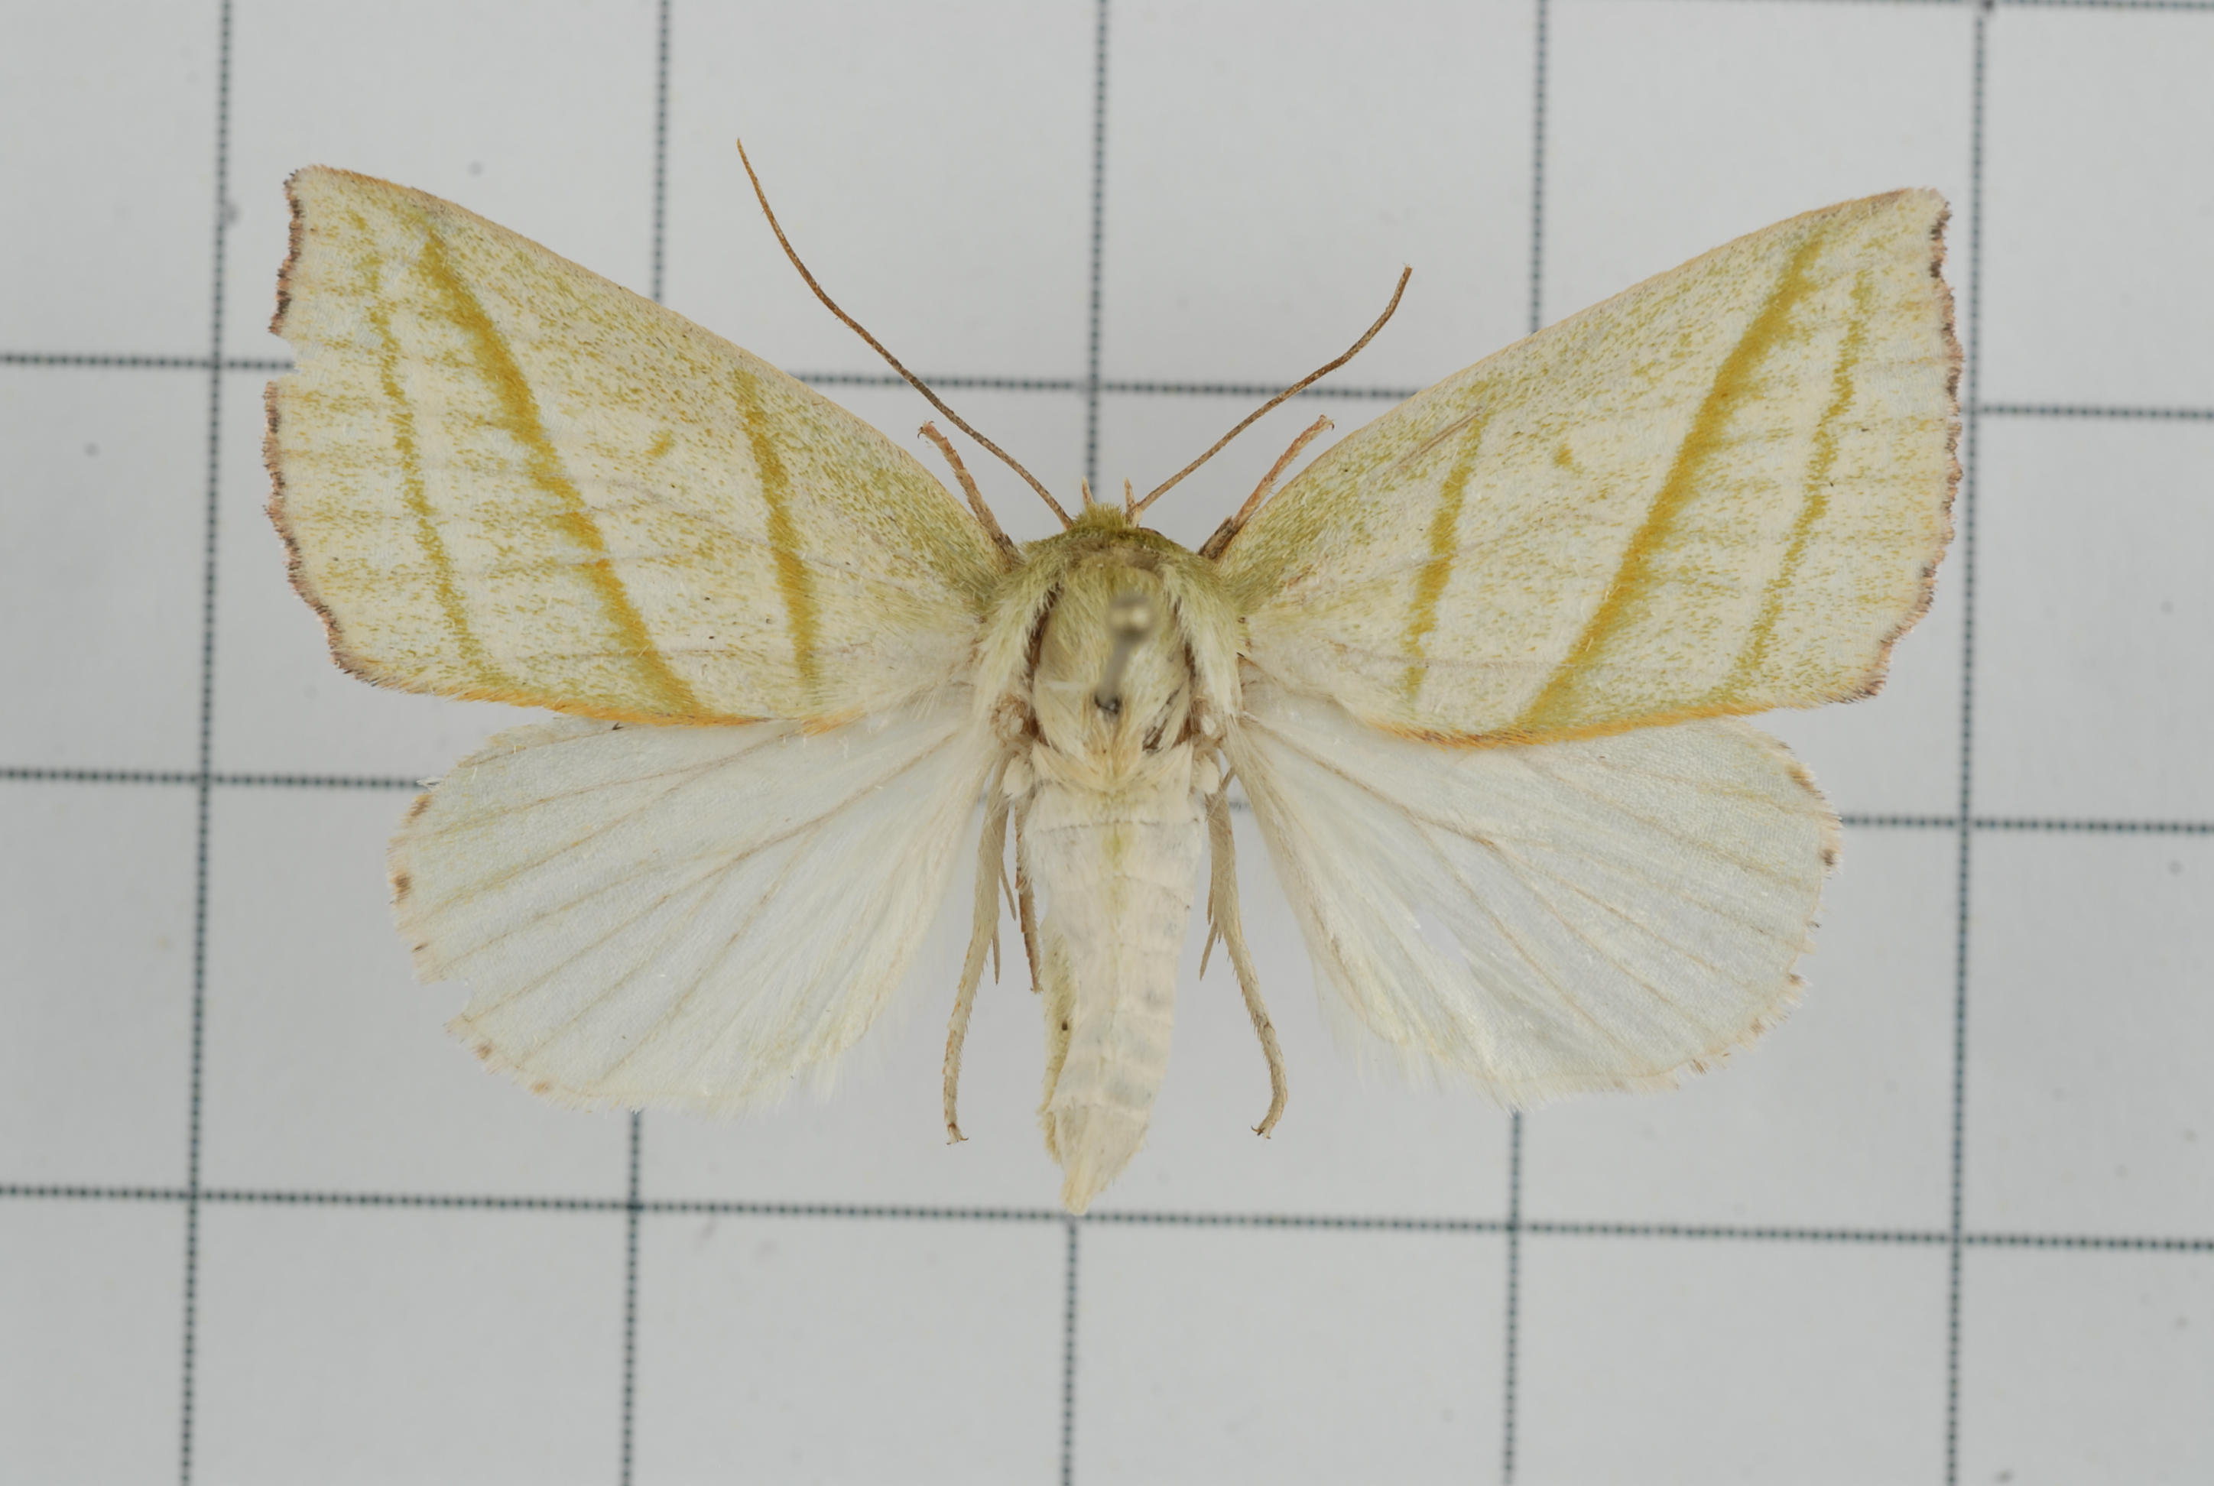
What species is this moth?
Hylophilodes esakii
